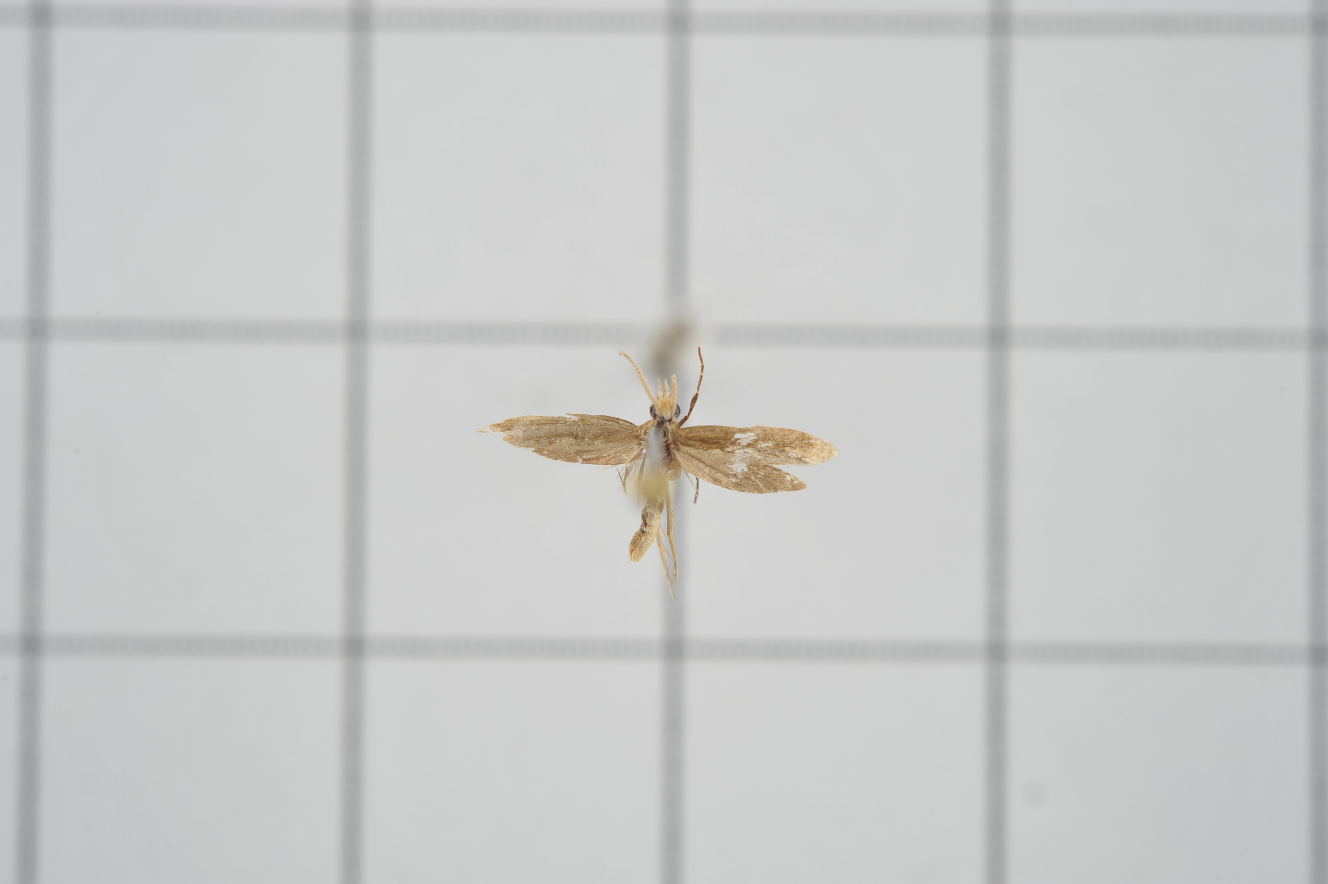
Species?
Plutella xylostella
